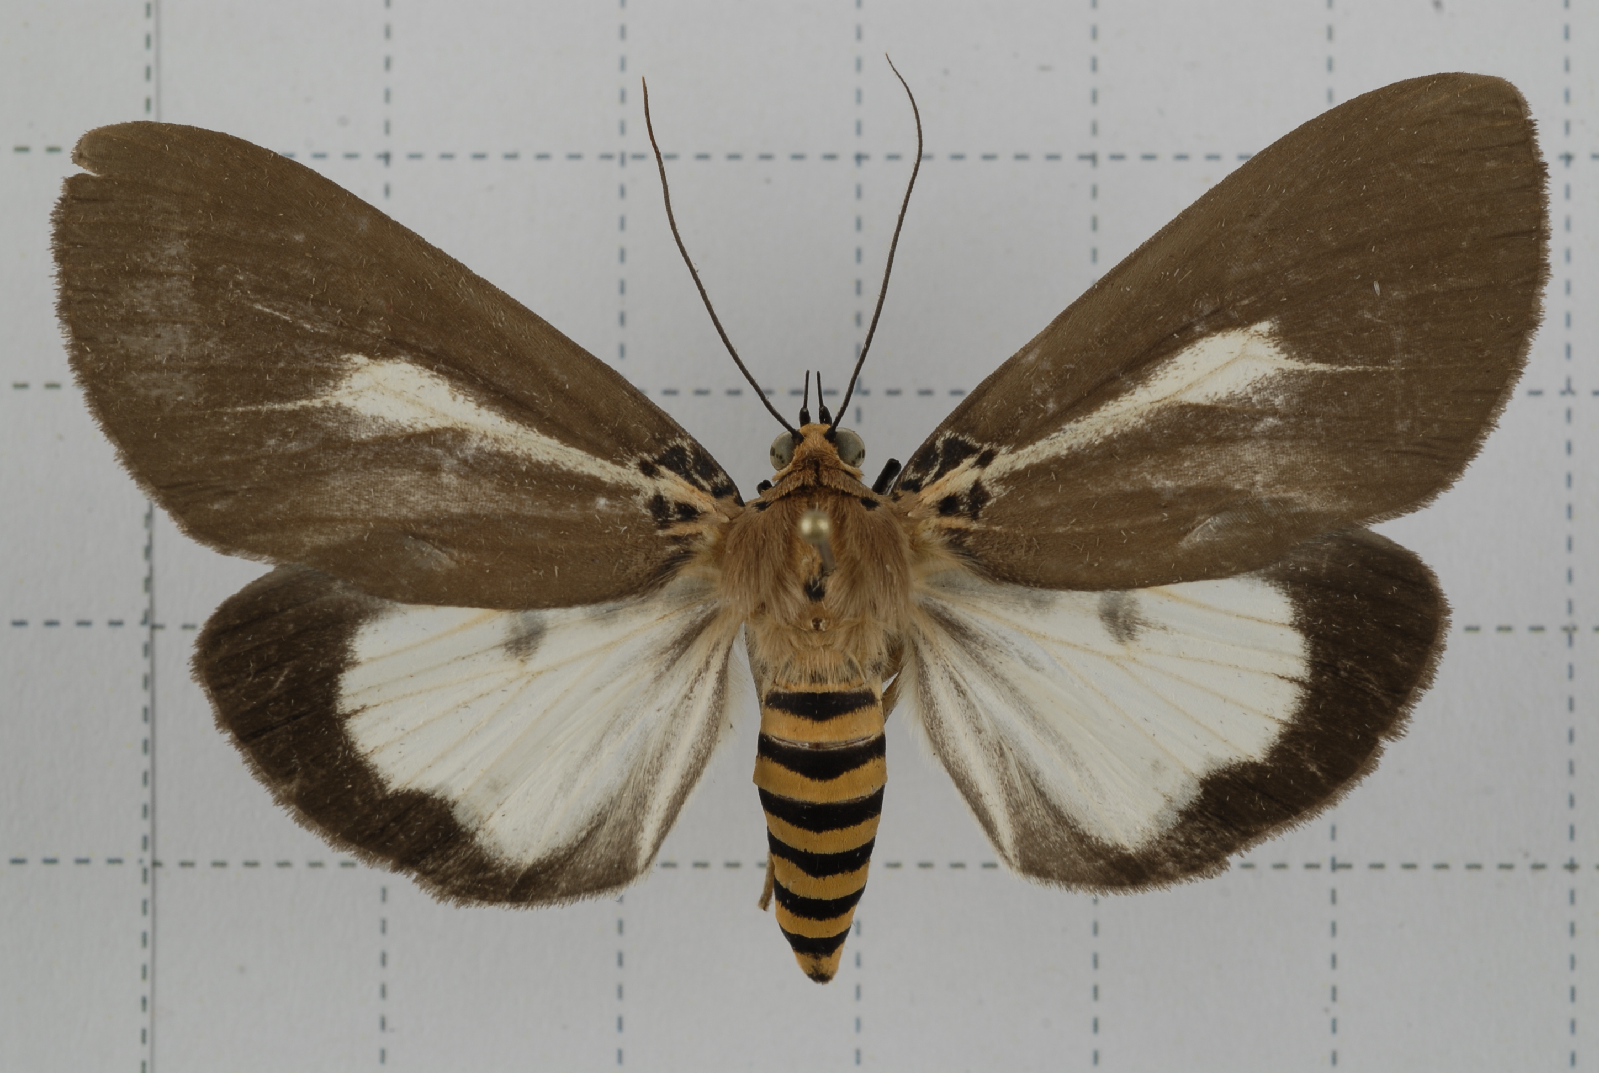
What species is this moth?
Asota heliconia zebrina
